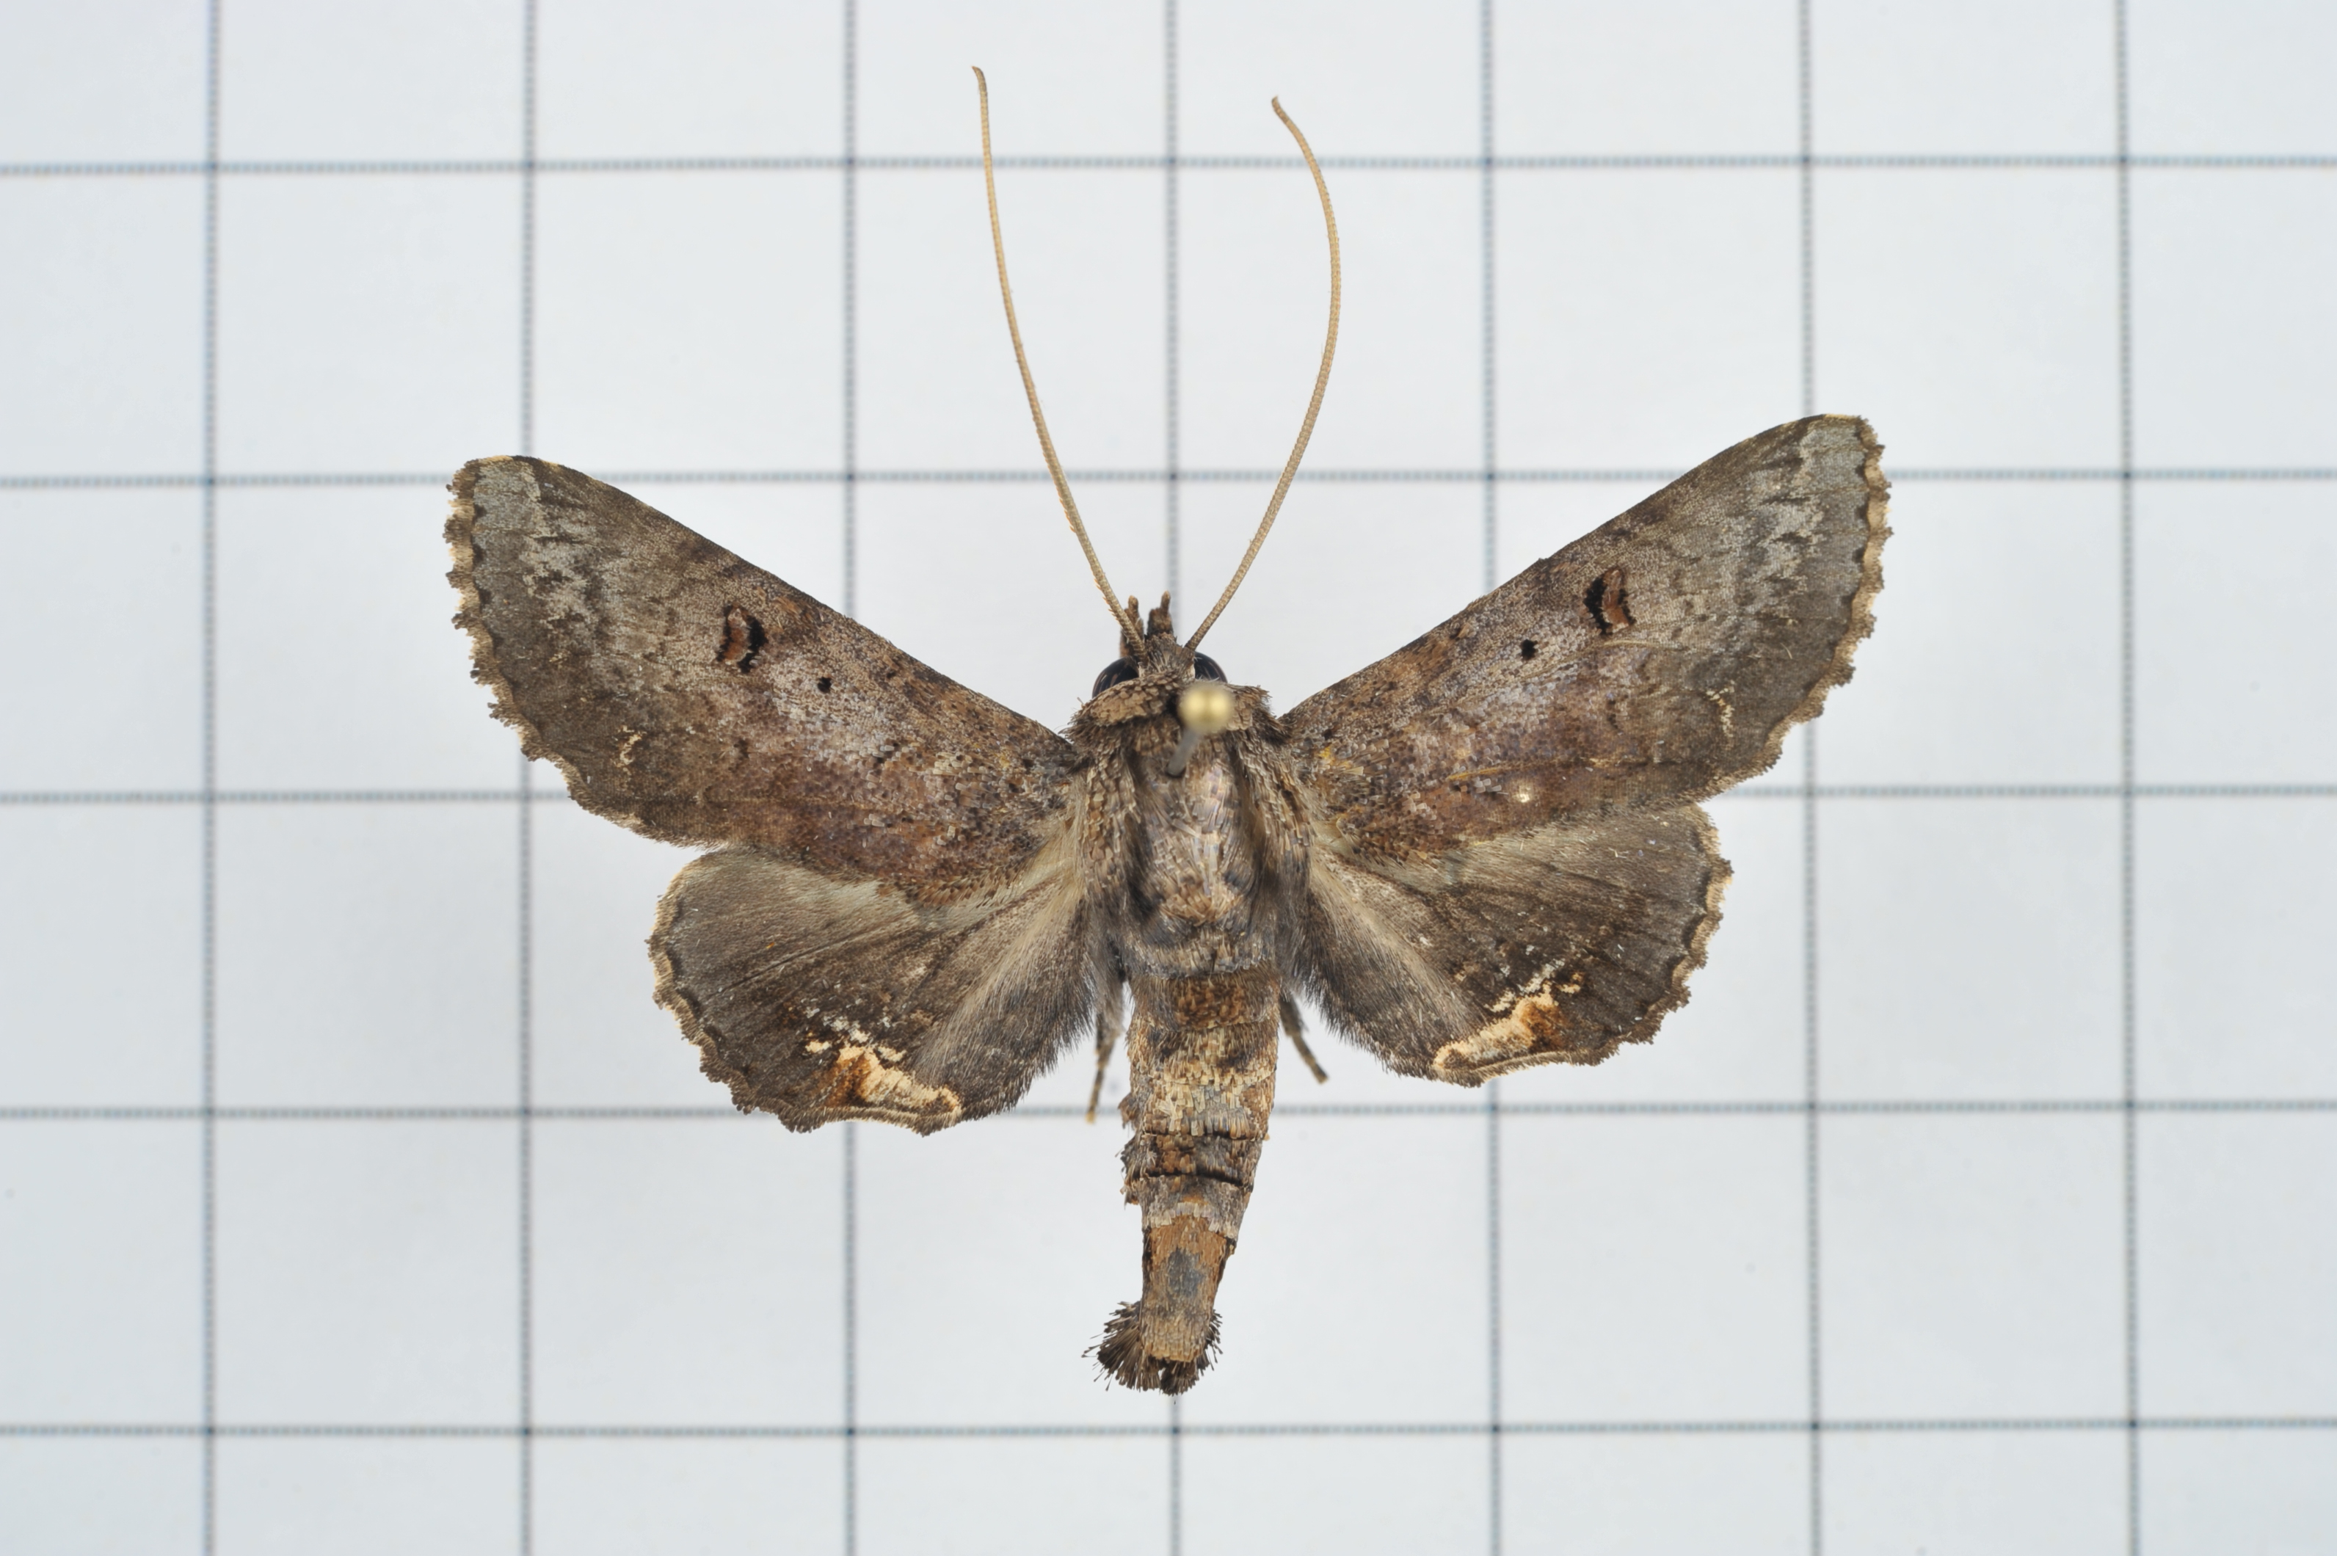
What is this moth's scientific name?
Anuga supraconstricta
